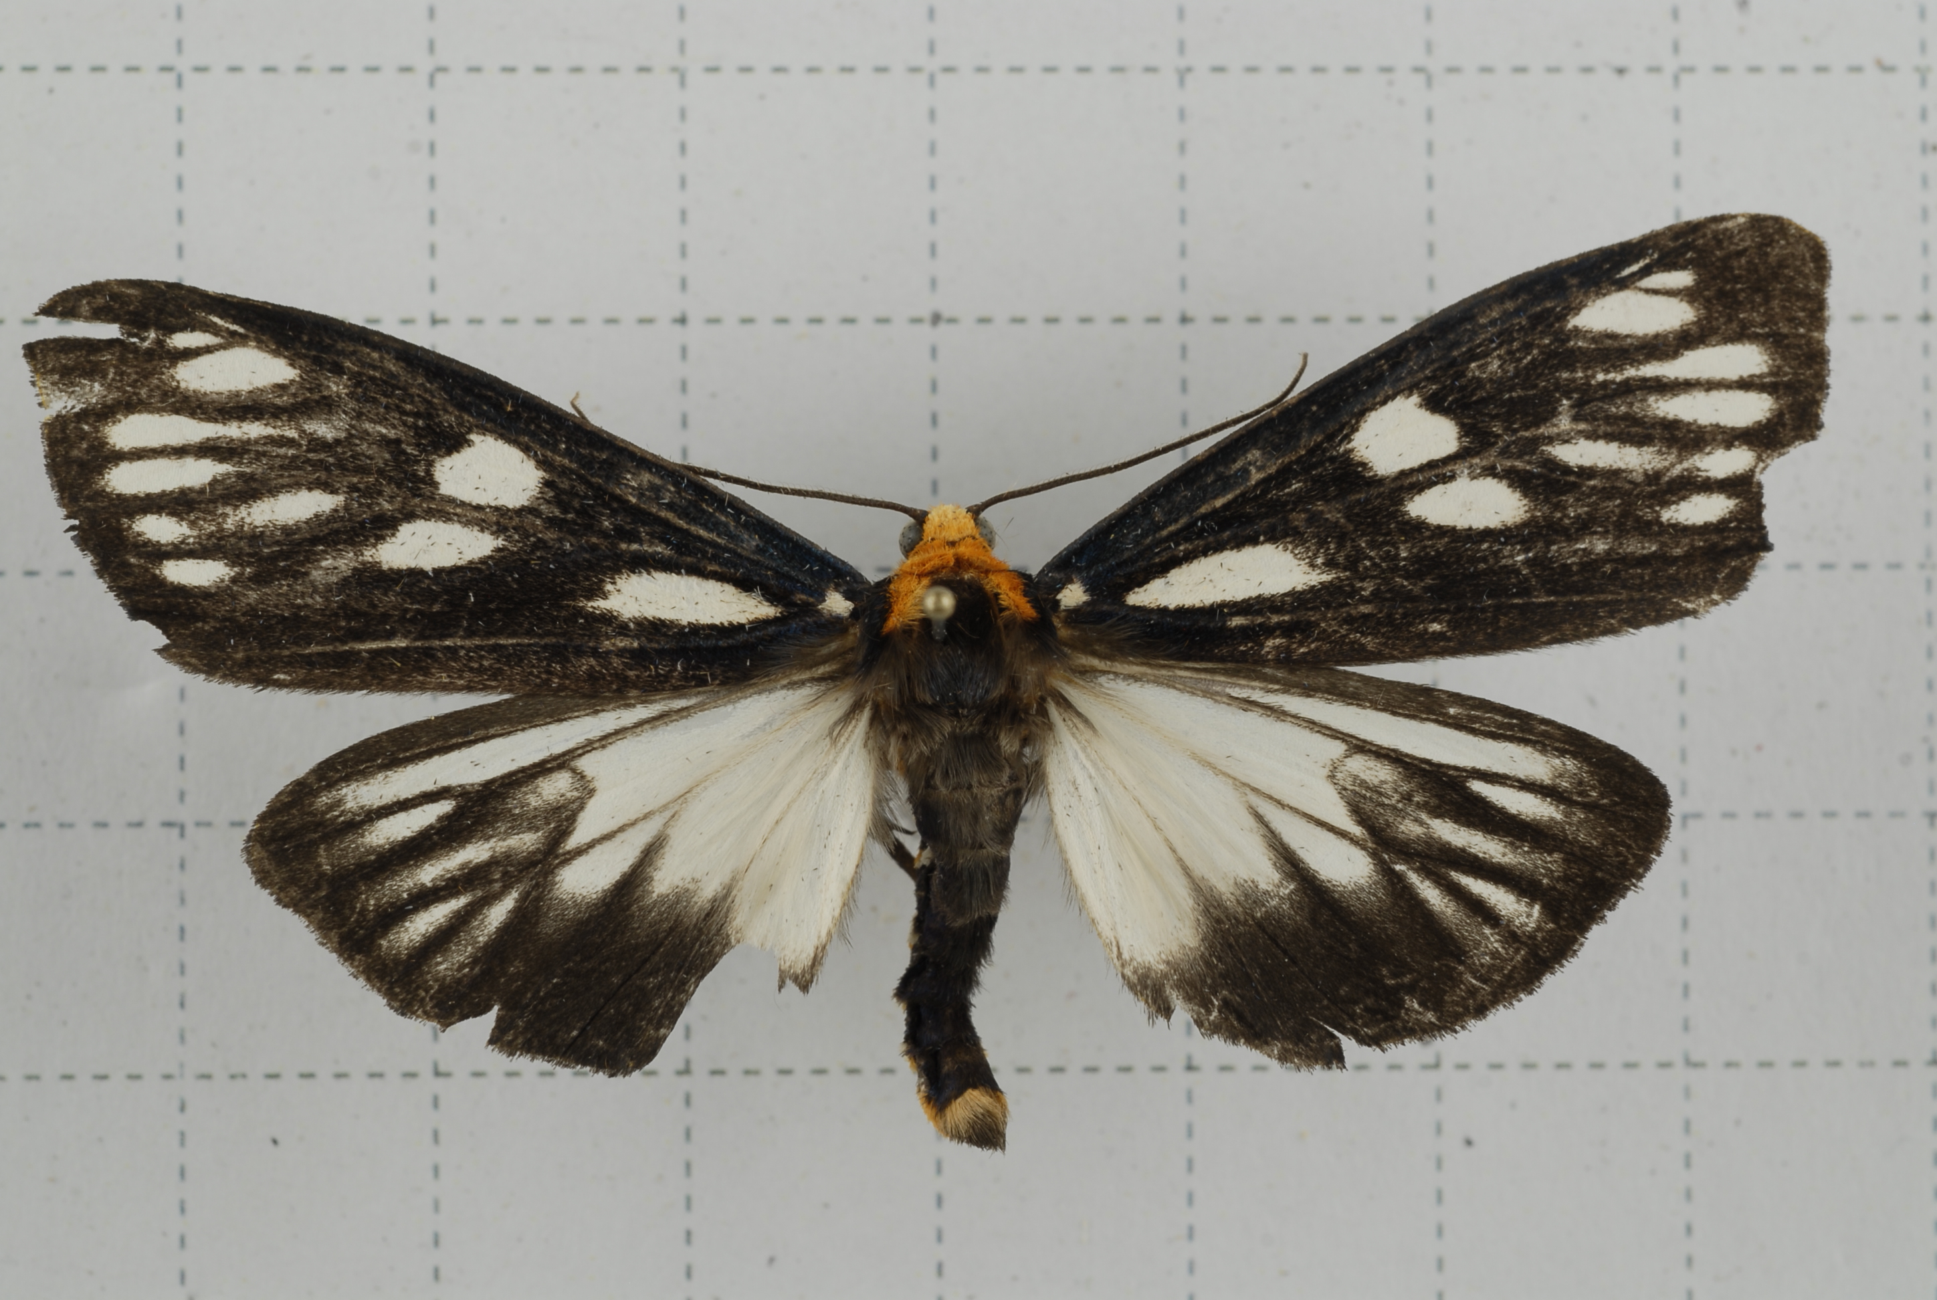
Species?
Macrobrochis gigas
